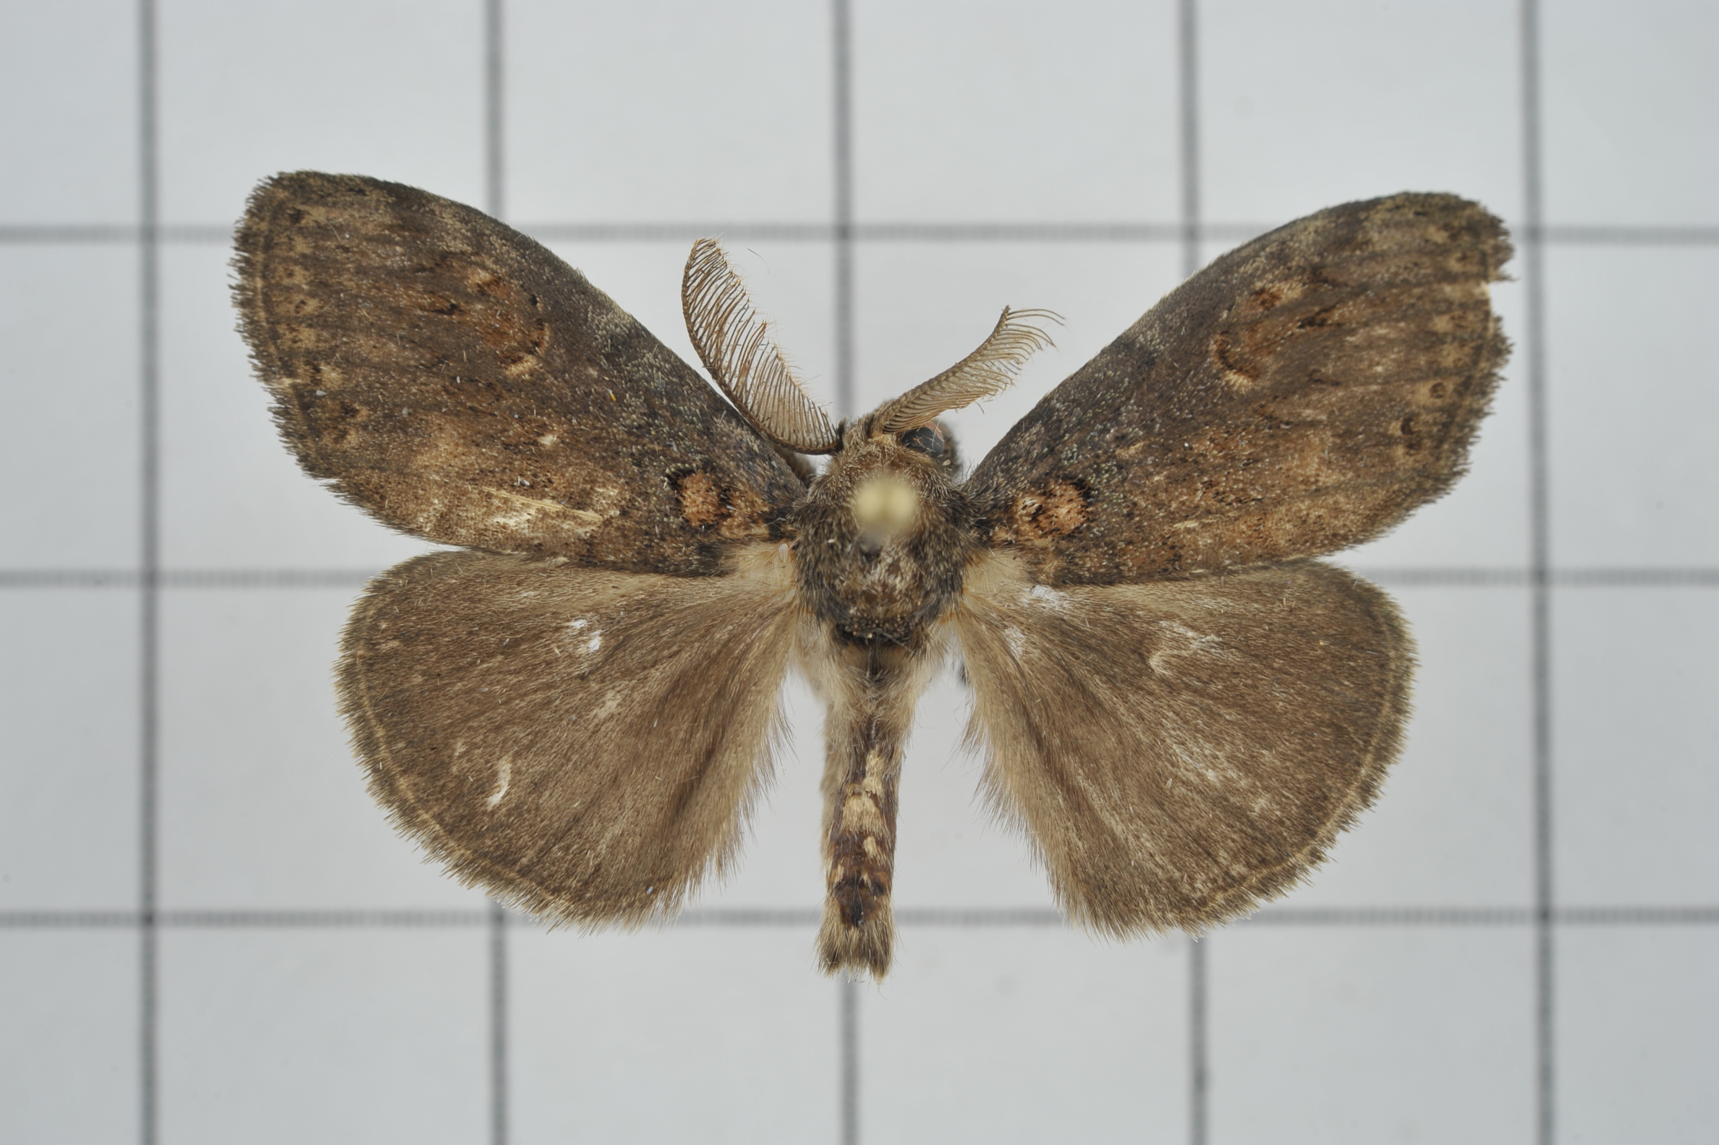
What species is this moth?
Olene dudgeoni
